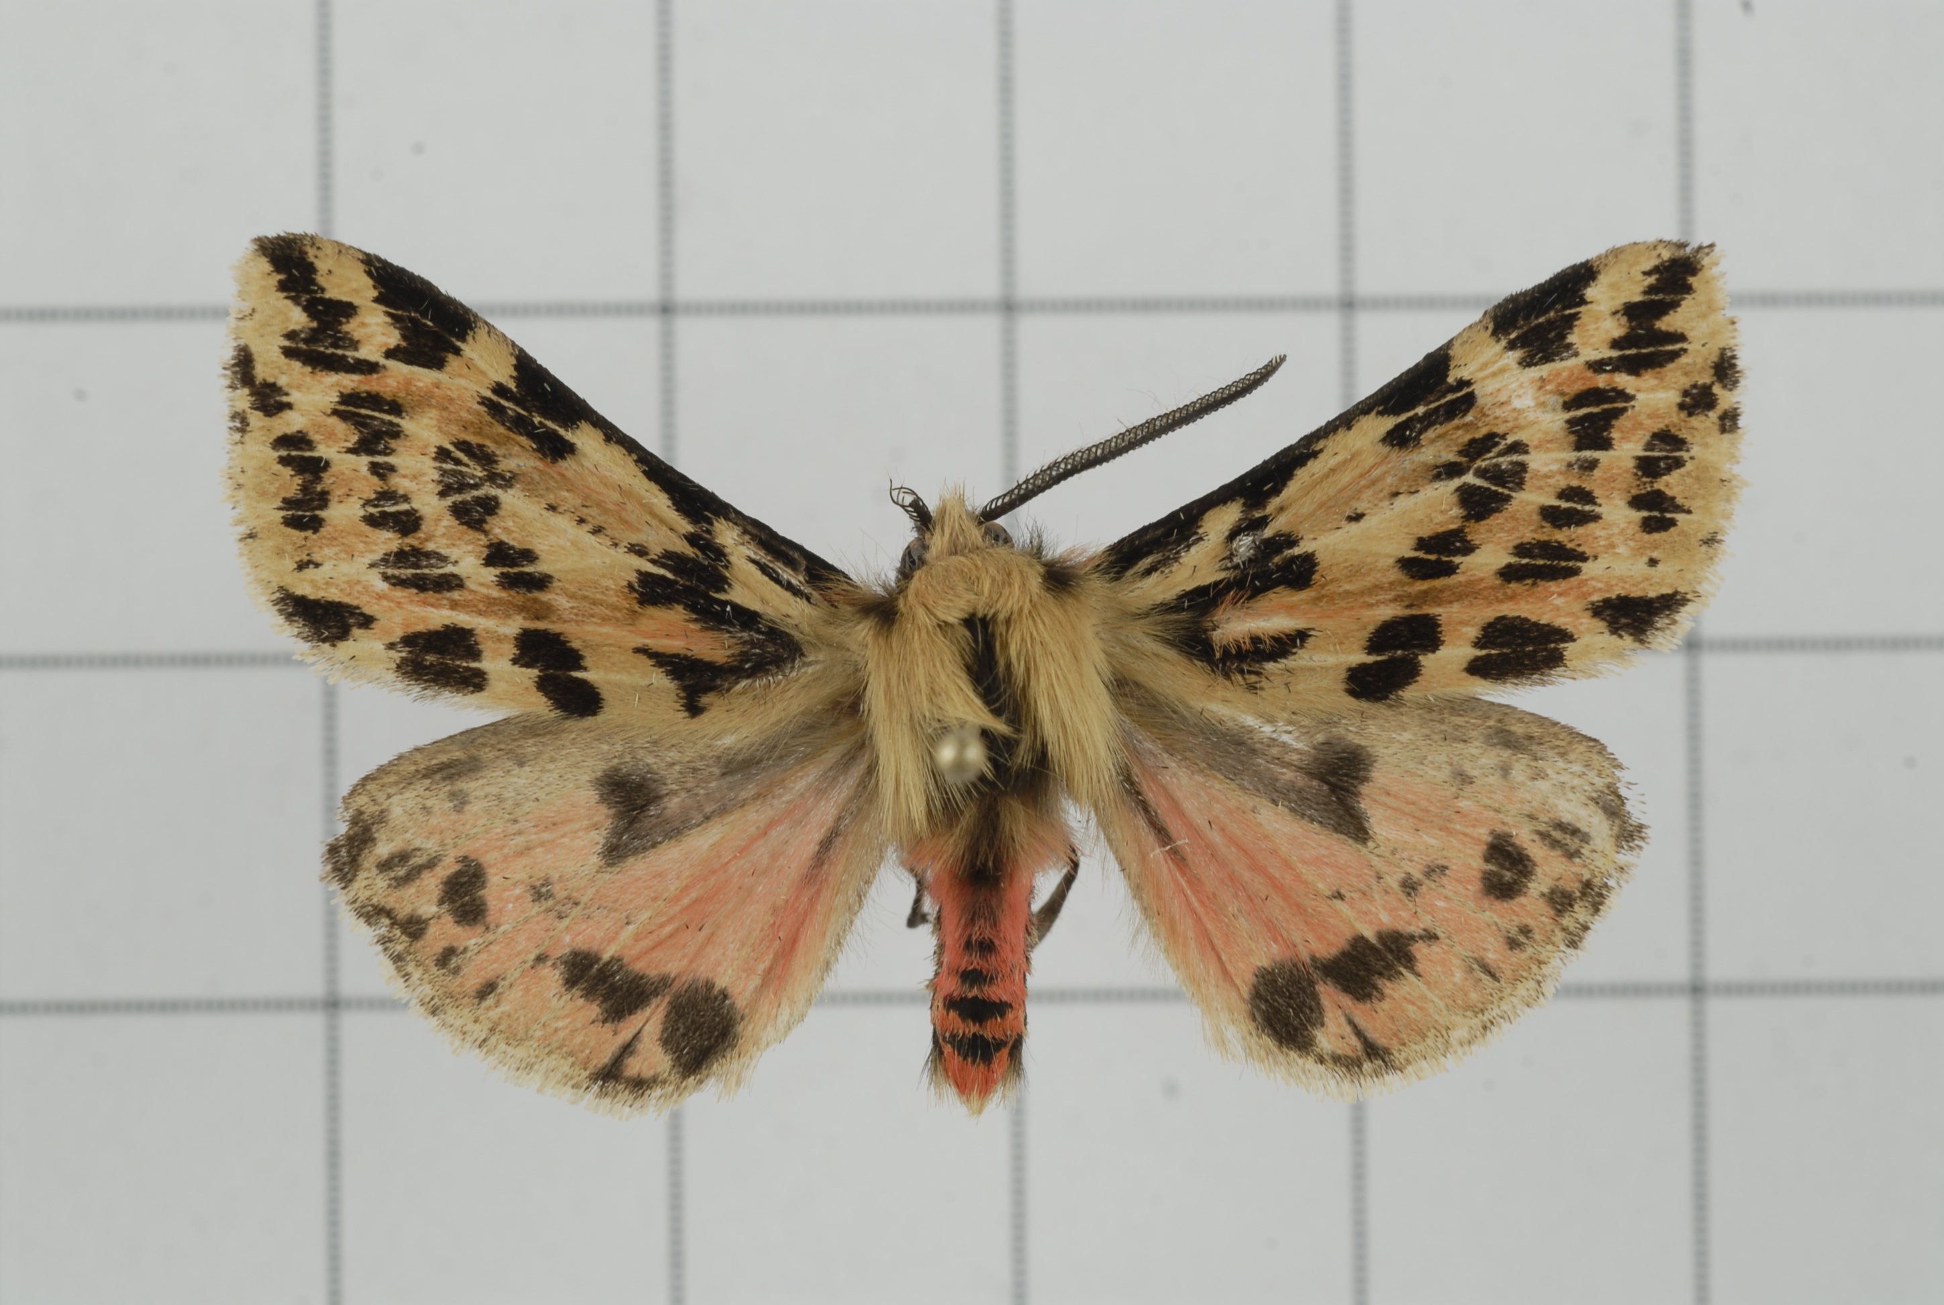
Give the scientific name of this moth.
Eospilarctia neurographa
